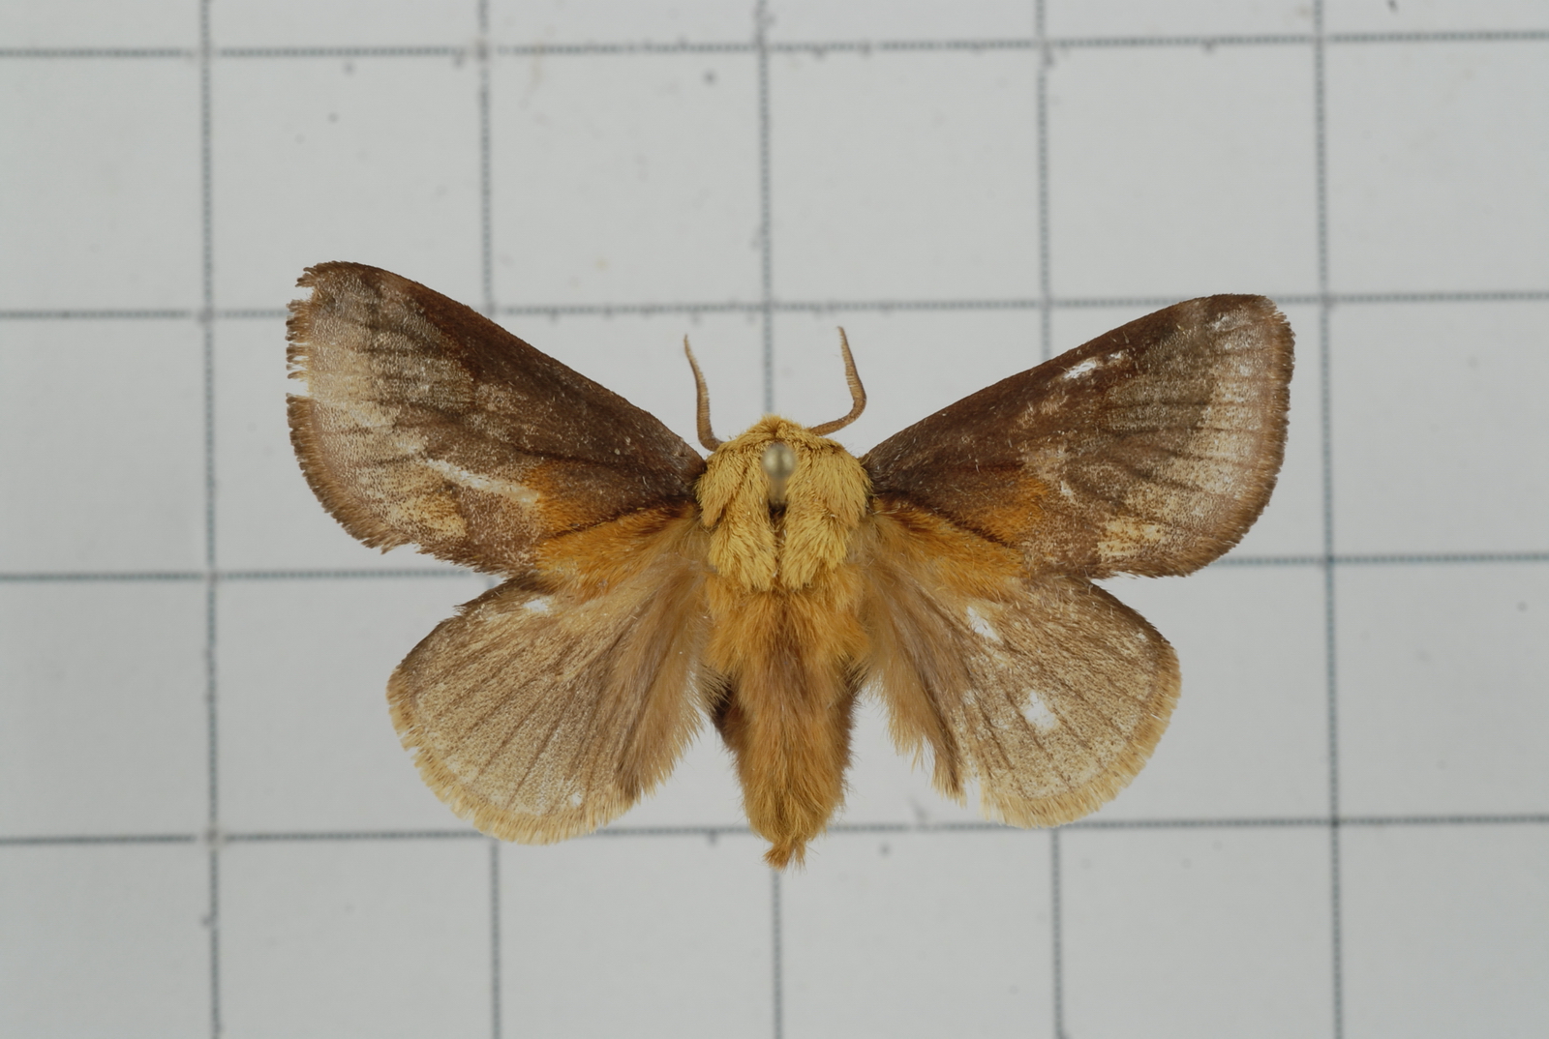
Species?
Narosoideus flavidorsalis
